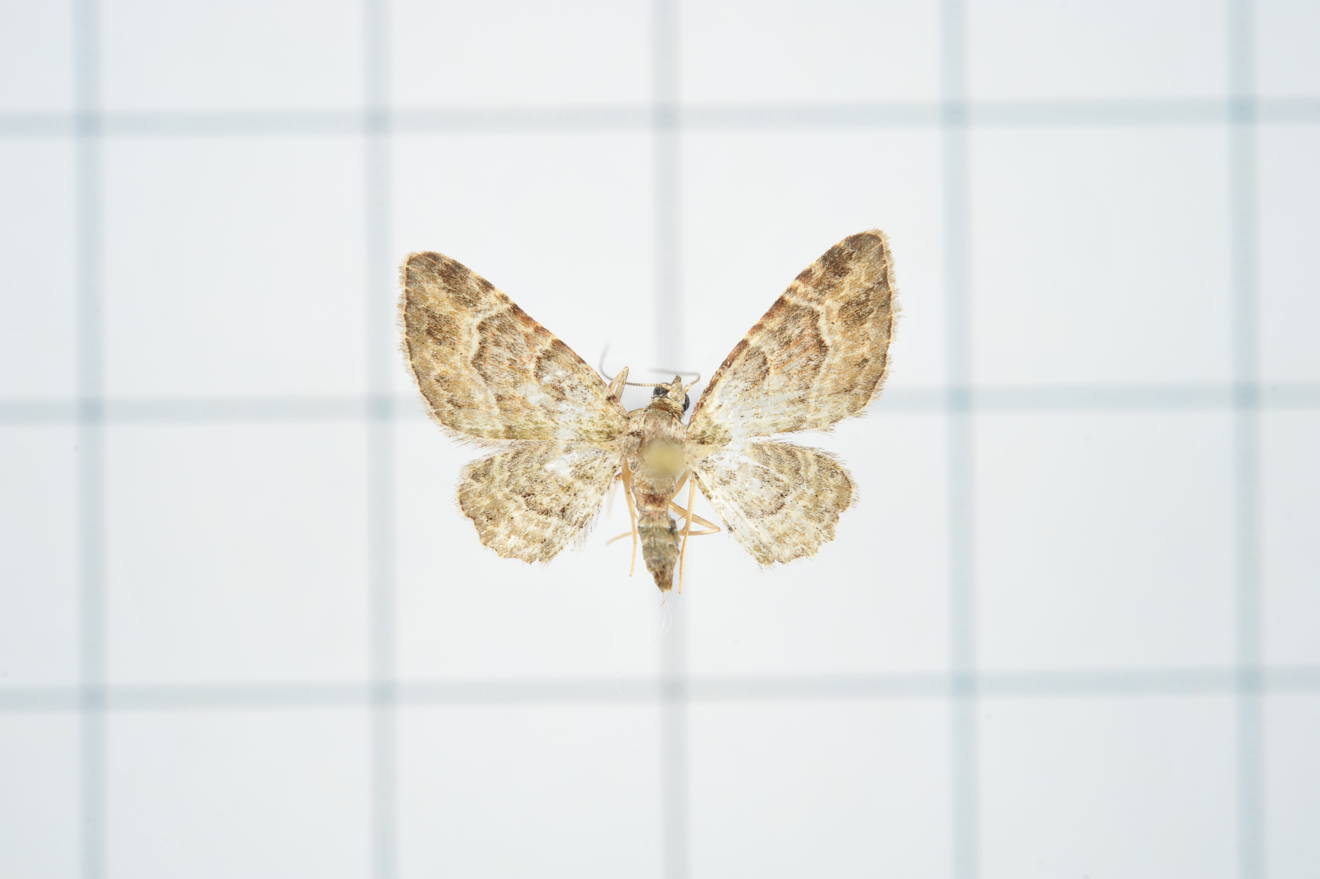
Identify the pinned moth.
Bosara atypha
